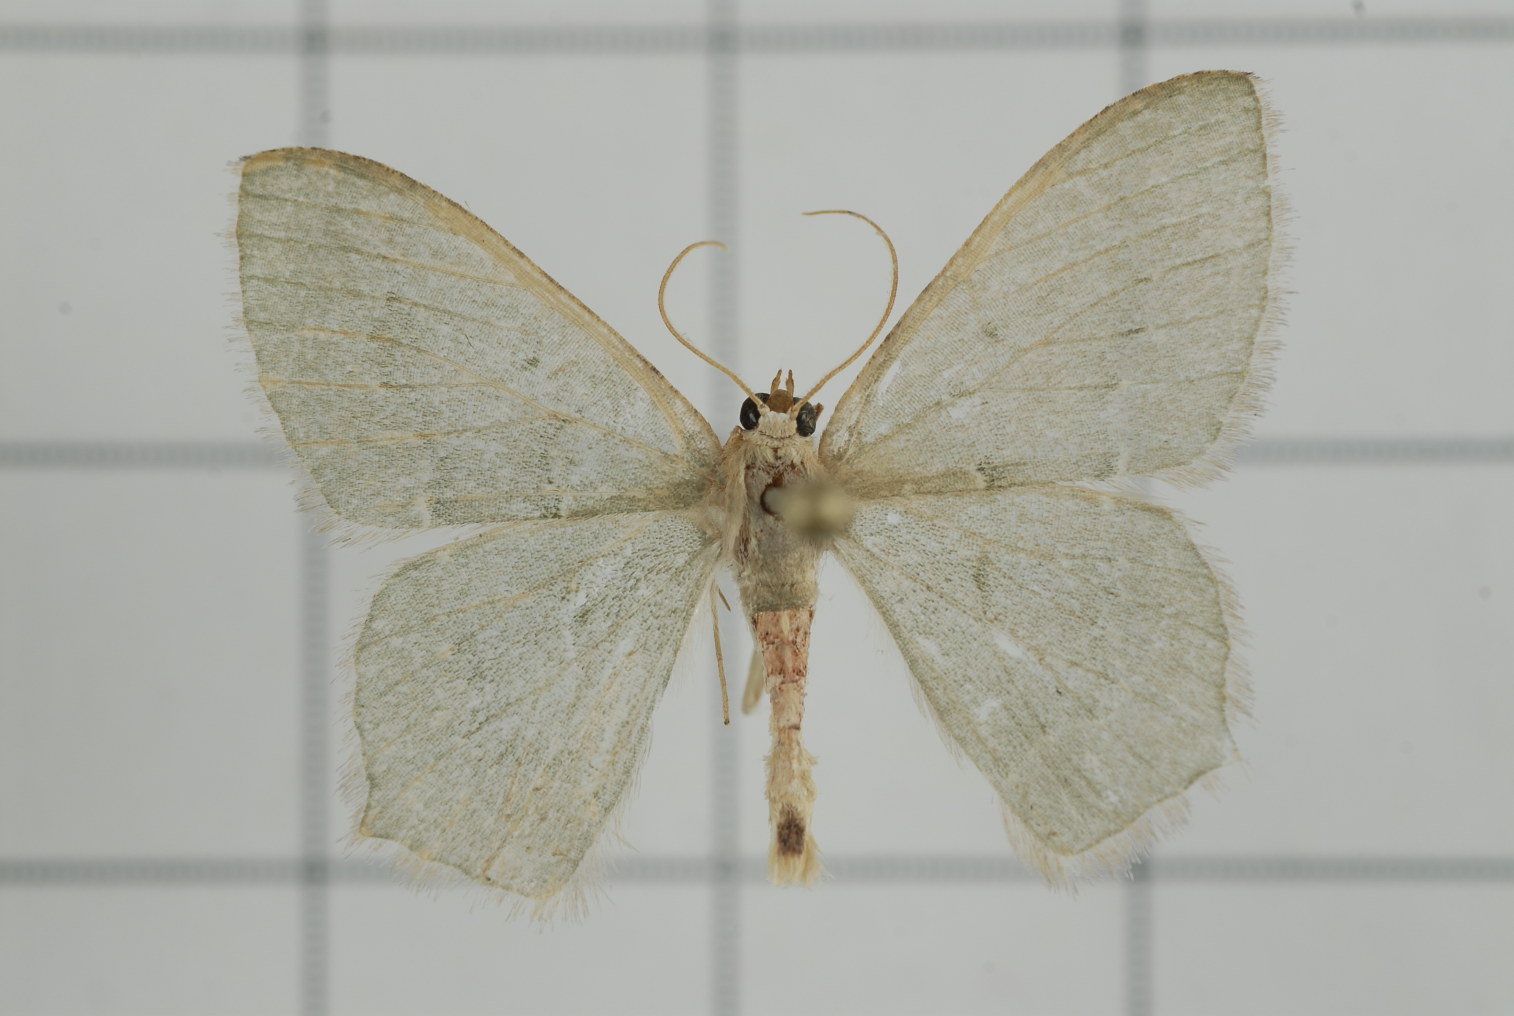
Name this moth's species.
Chlorissa arcana
